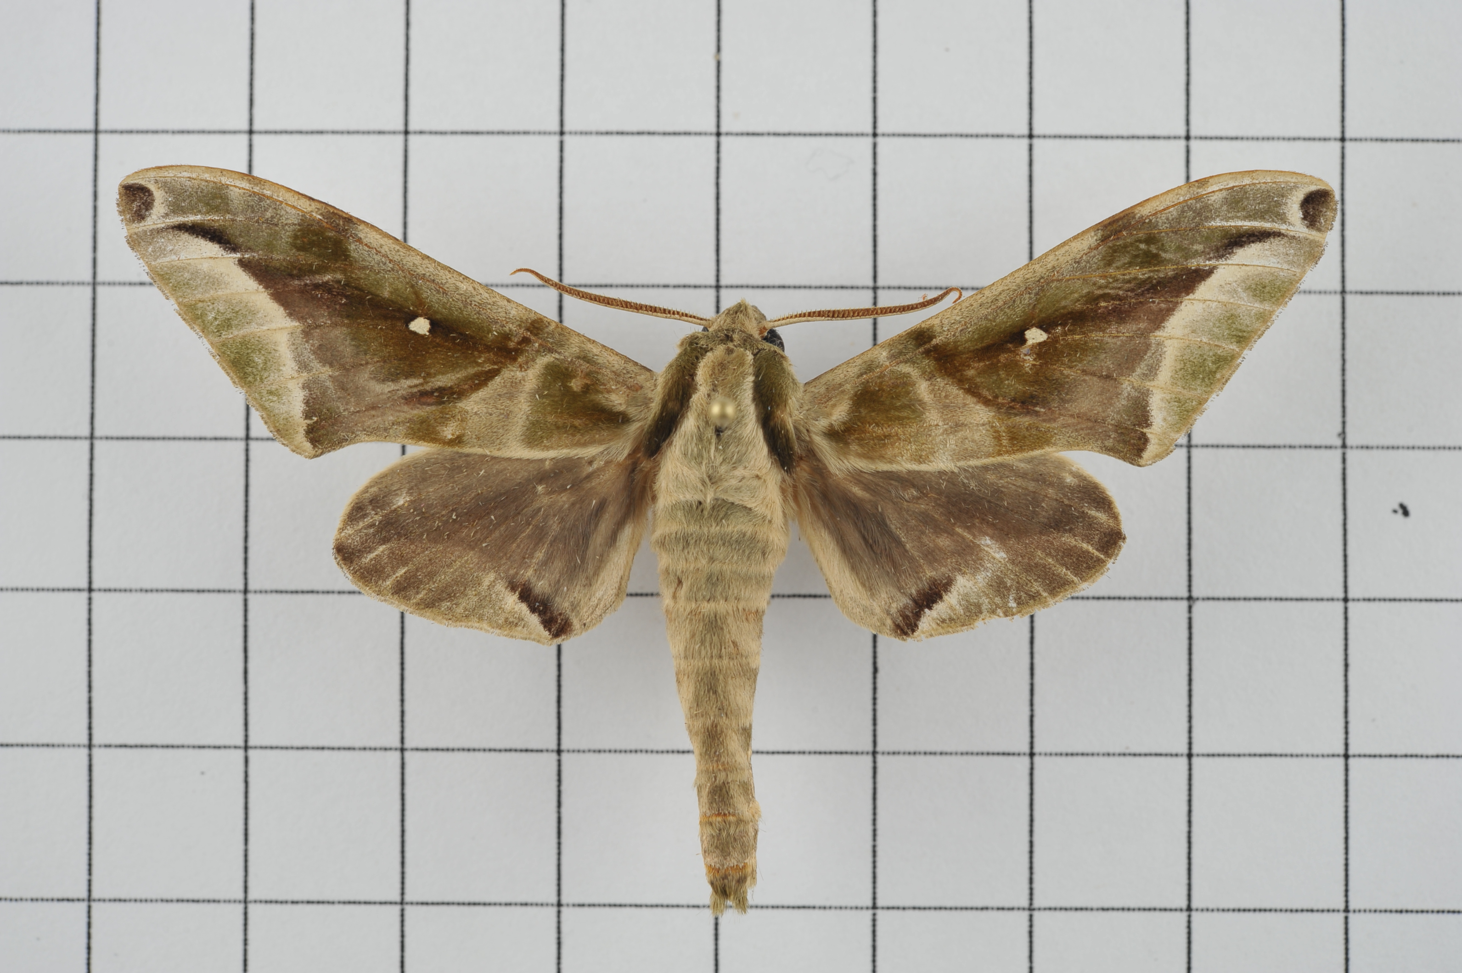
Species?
Parum colligata
